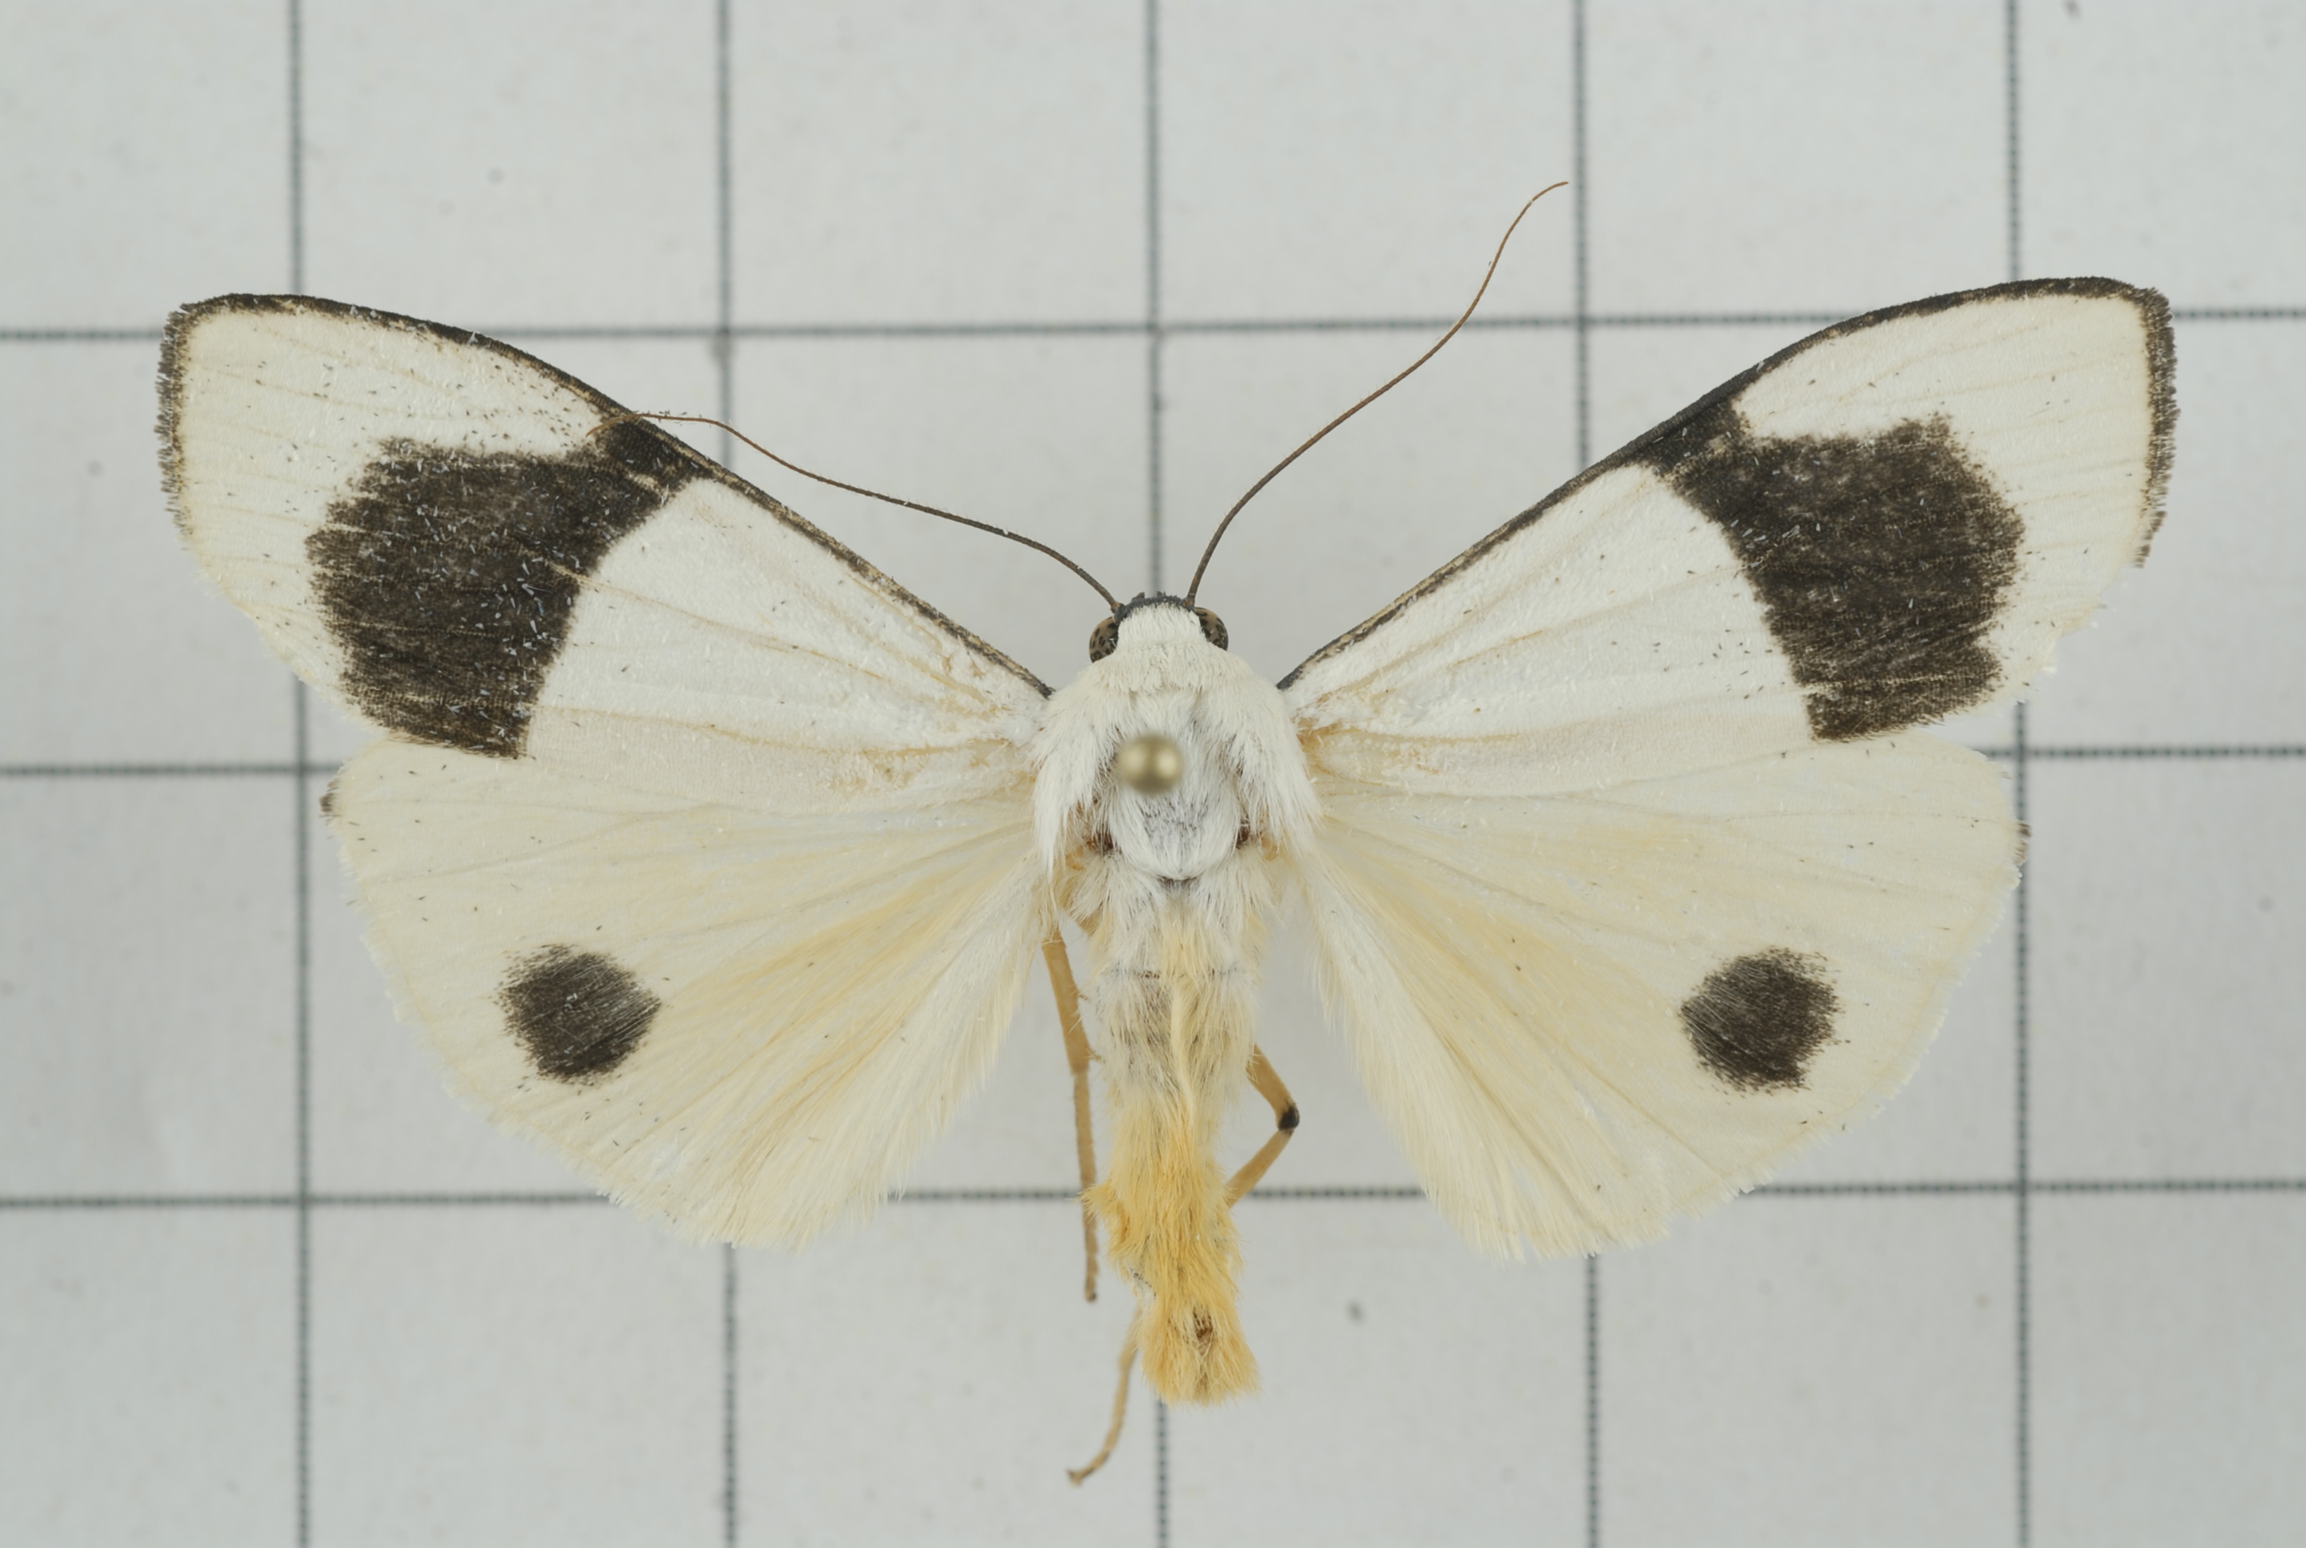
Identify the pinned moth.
Vamuna alboluteora
